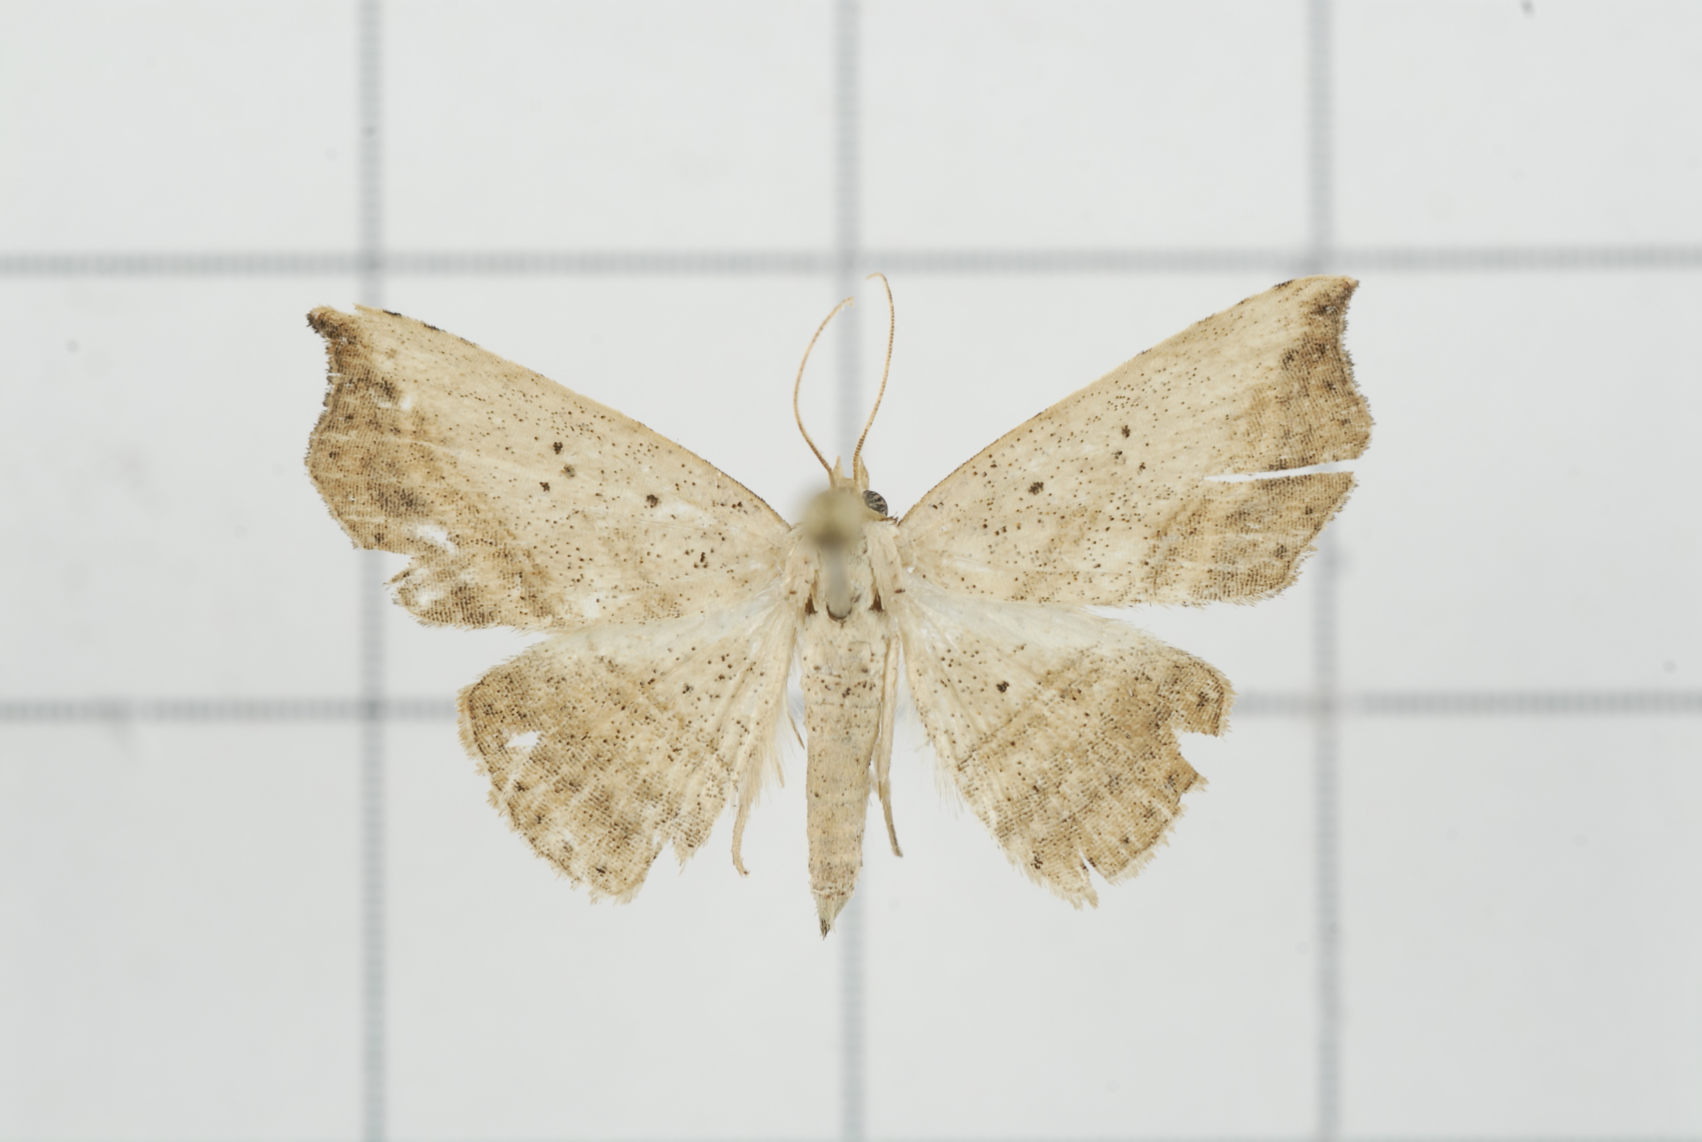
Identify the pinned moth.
Corgatha atrifalcis
